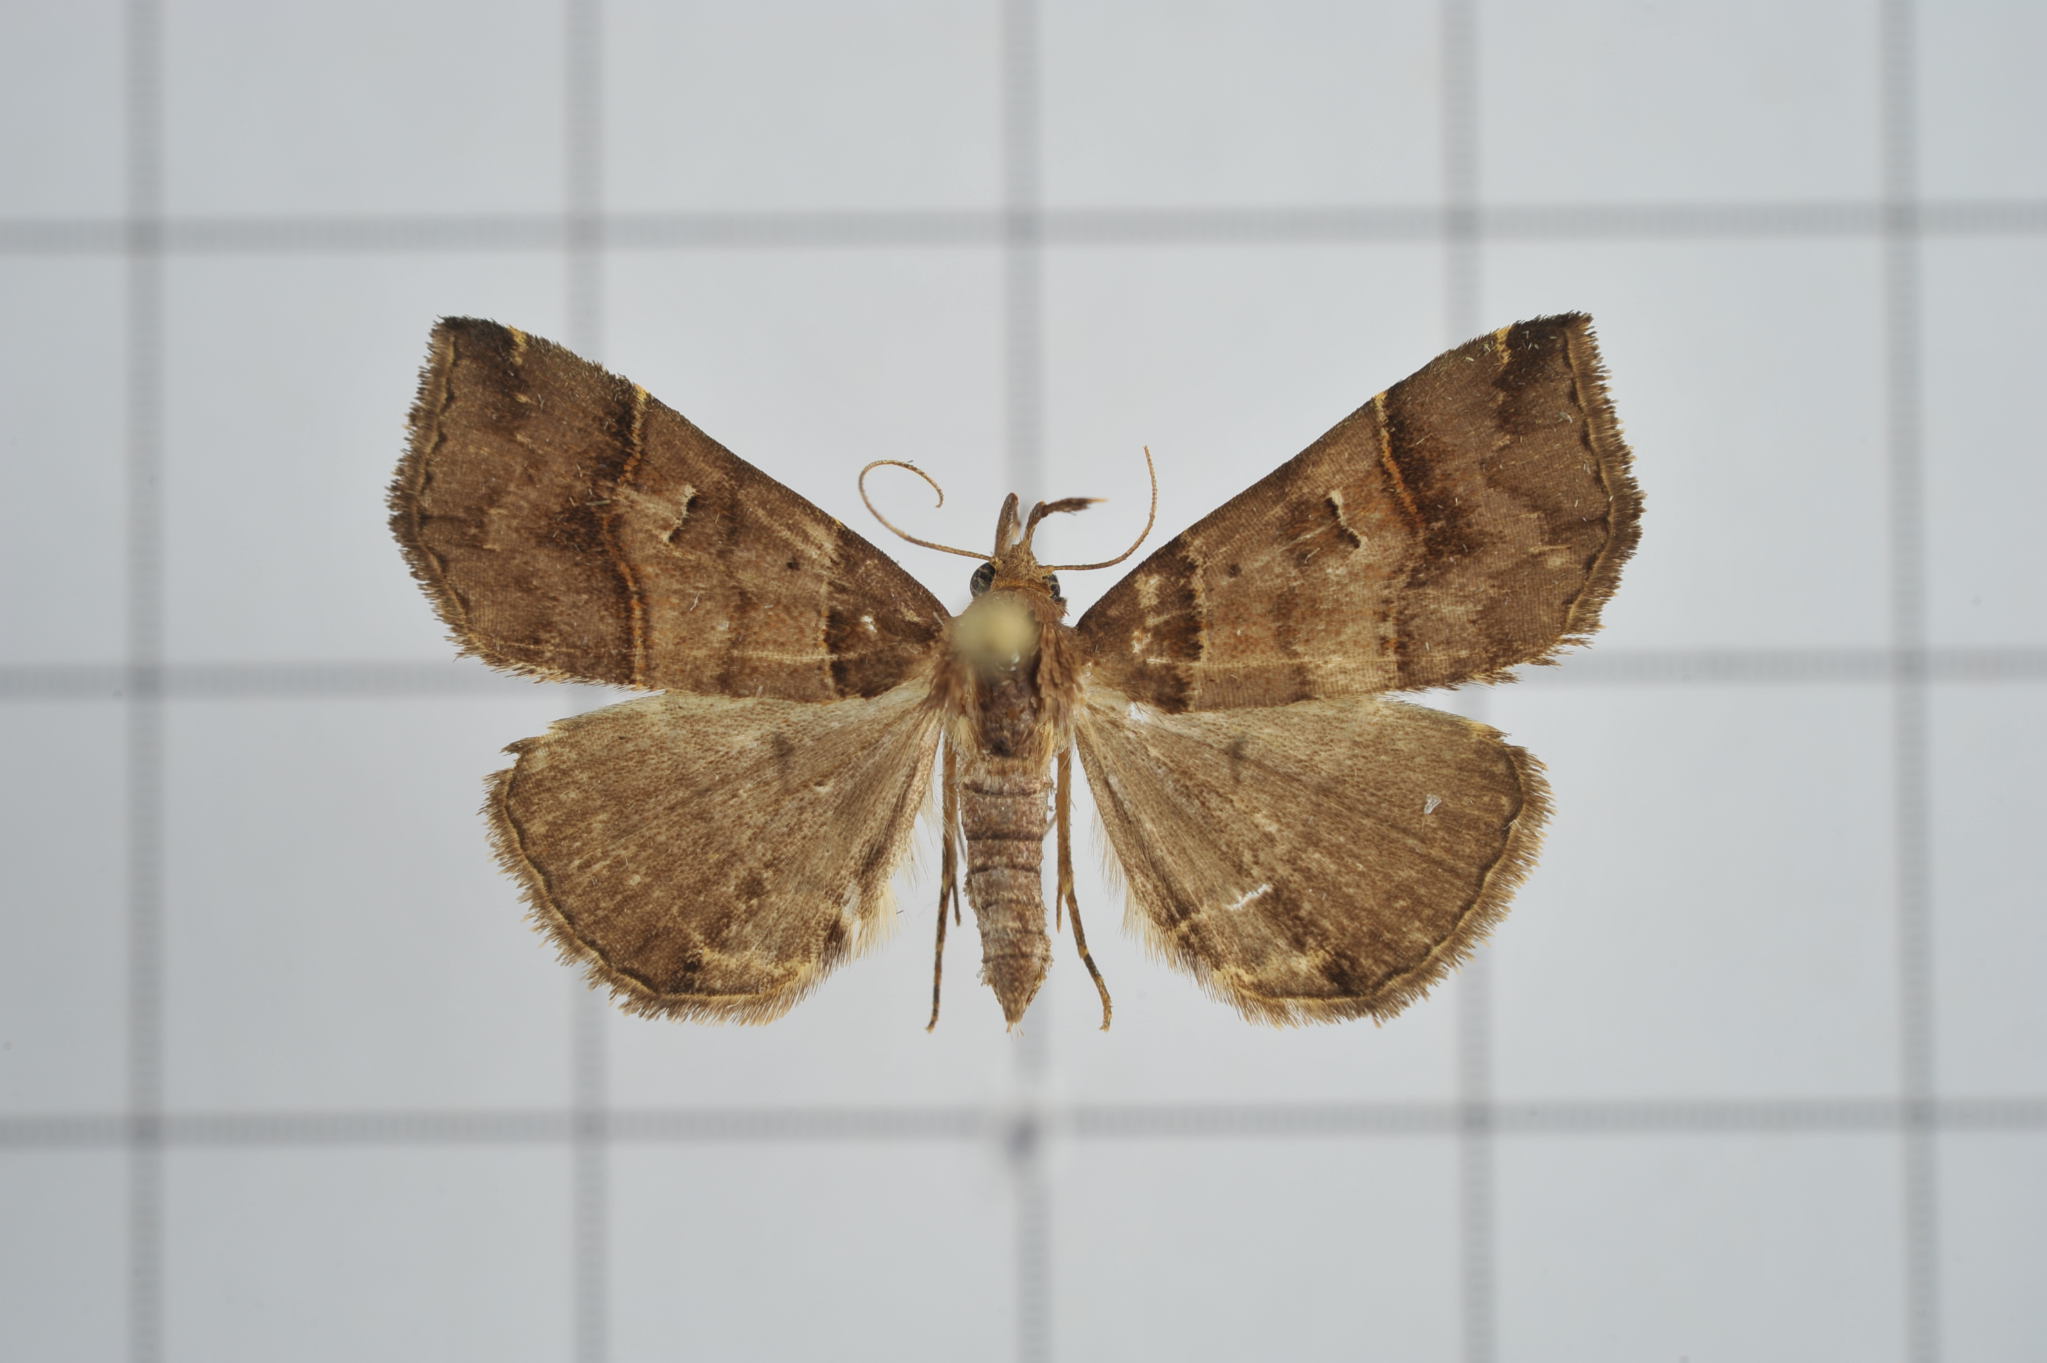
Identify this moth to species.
Bertula kosemponica
